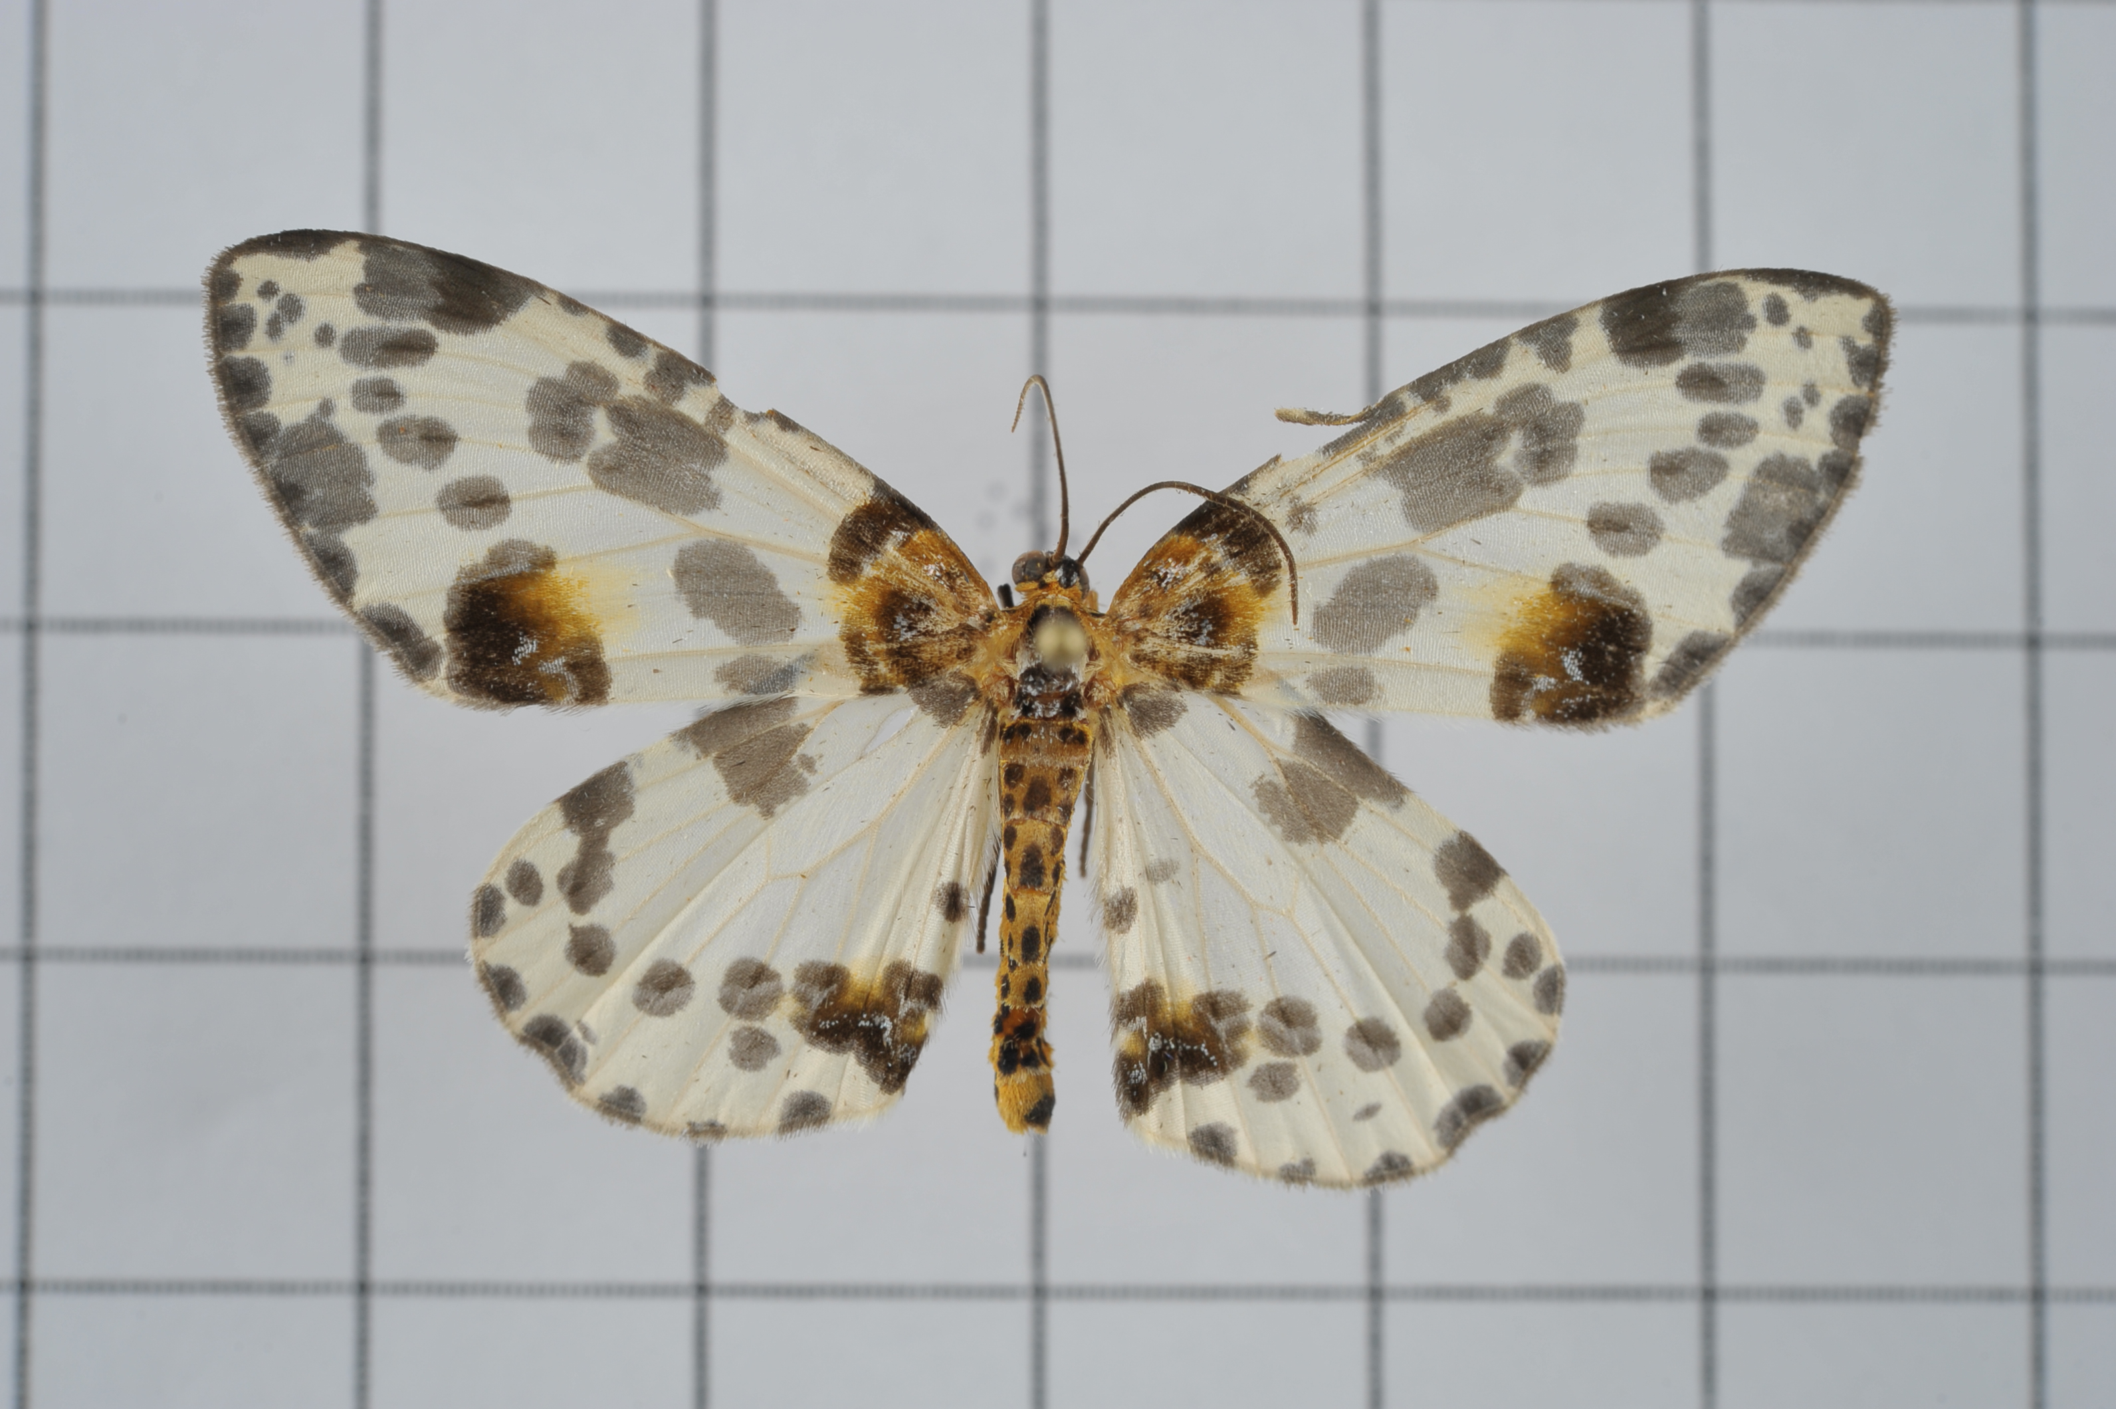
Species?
Abraxas formosilluminata
